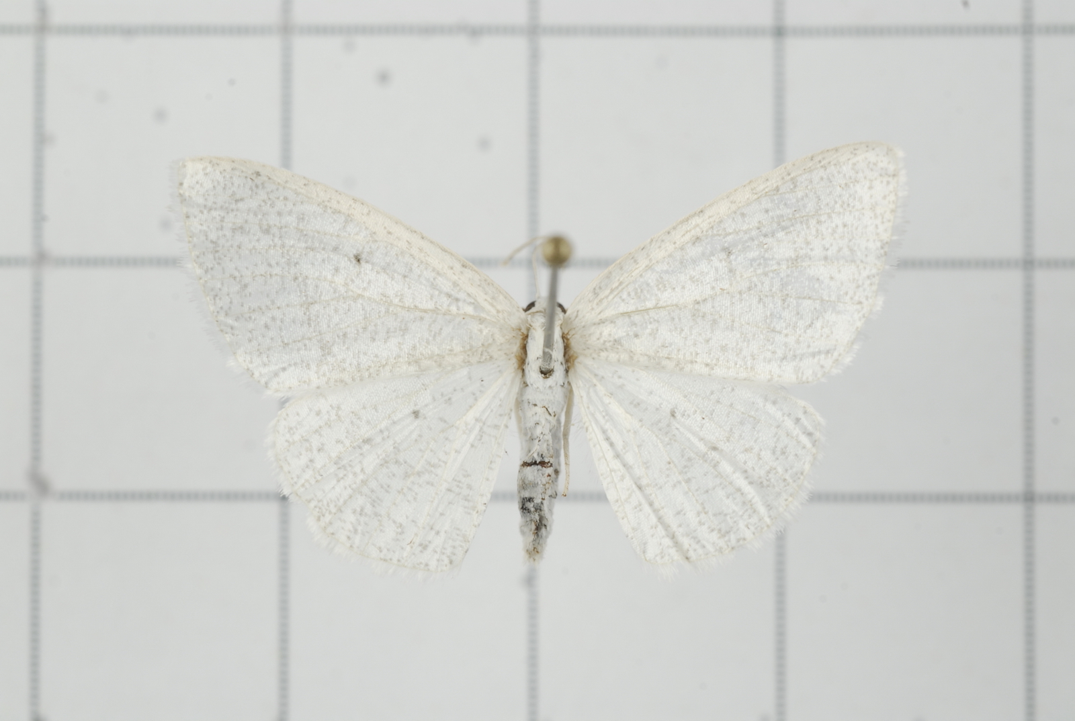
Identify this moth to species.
Cabera niveopicta
